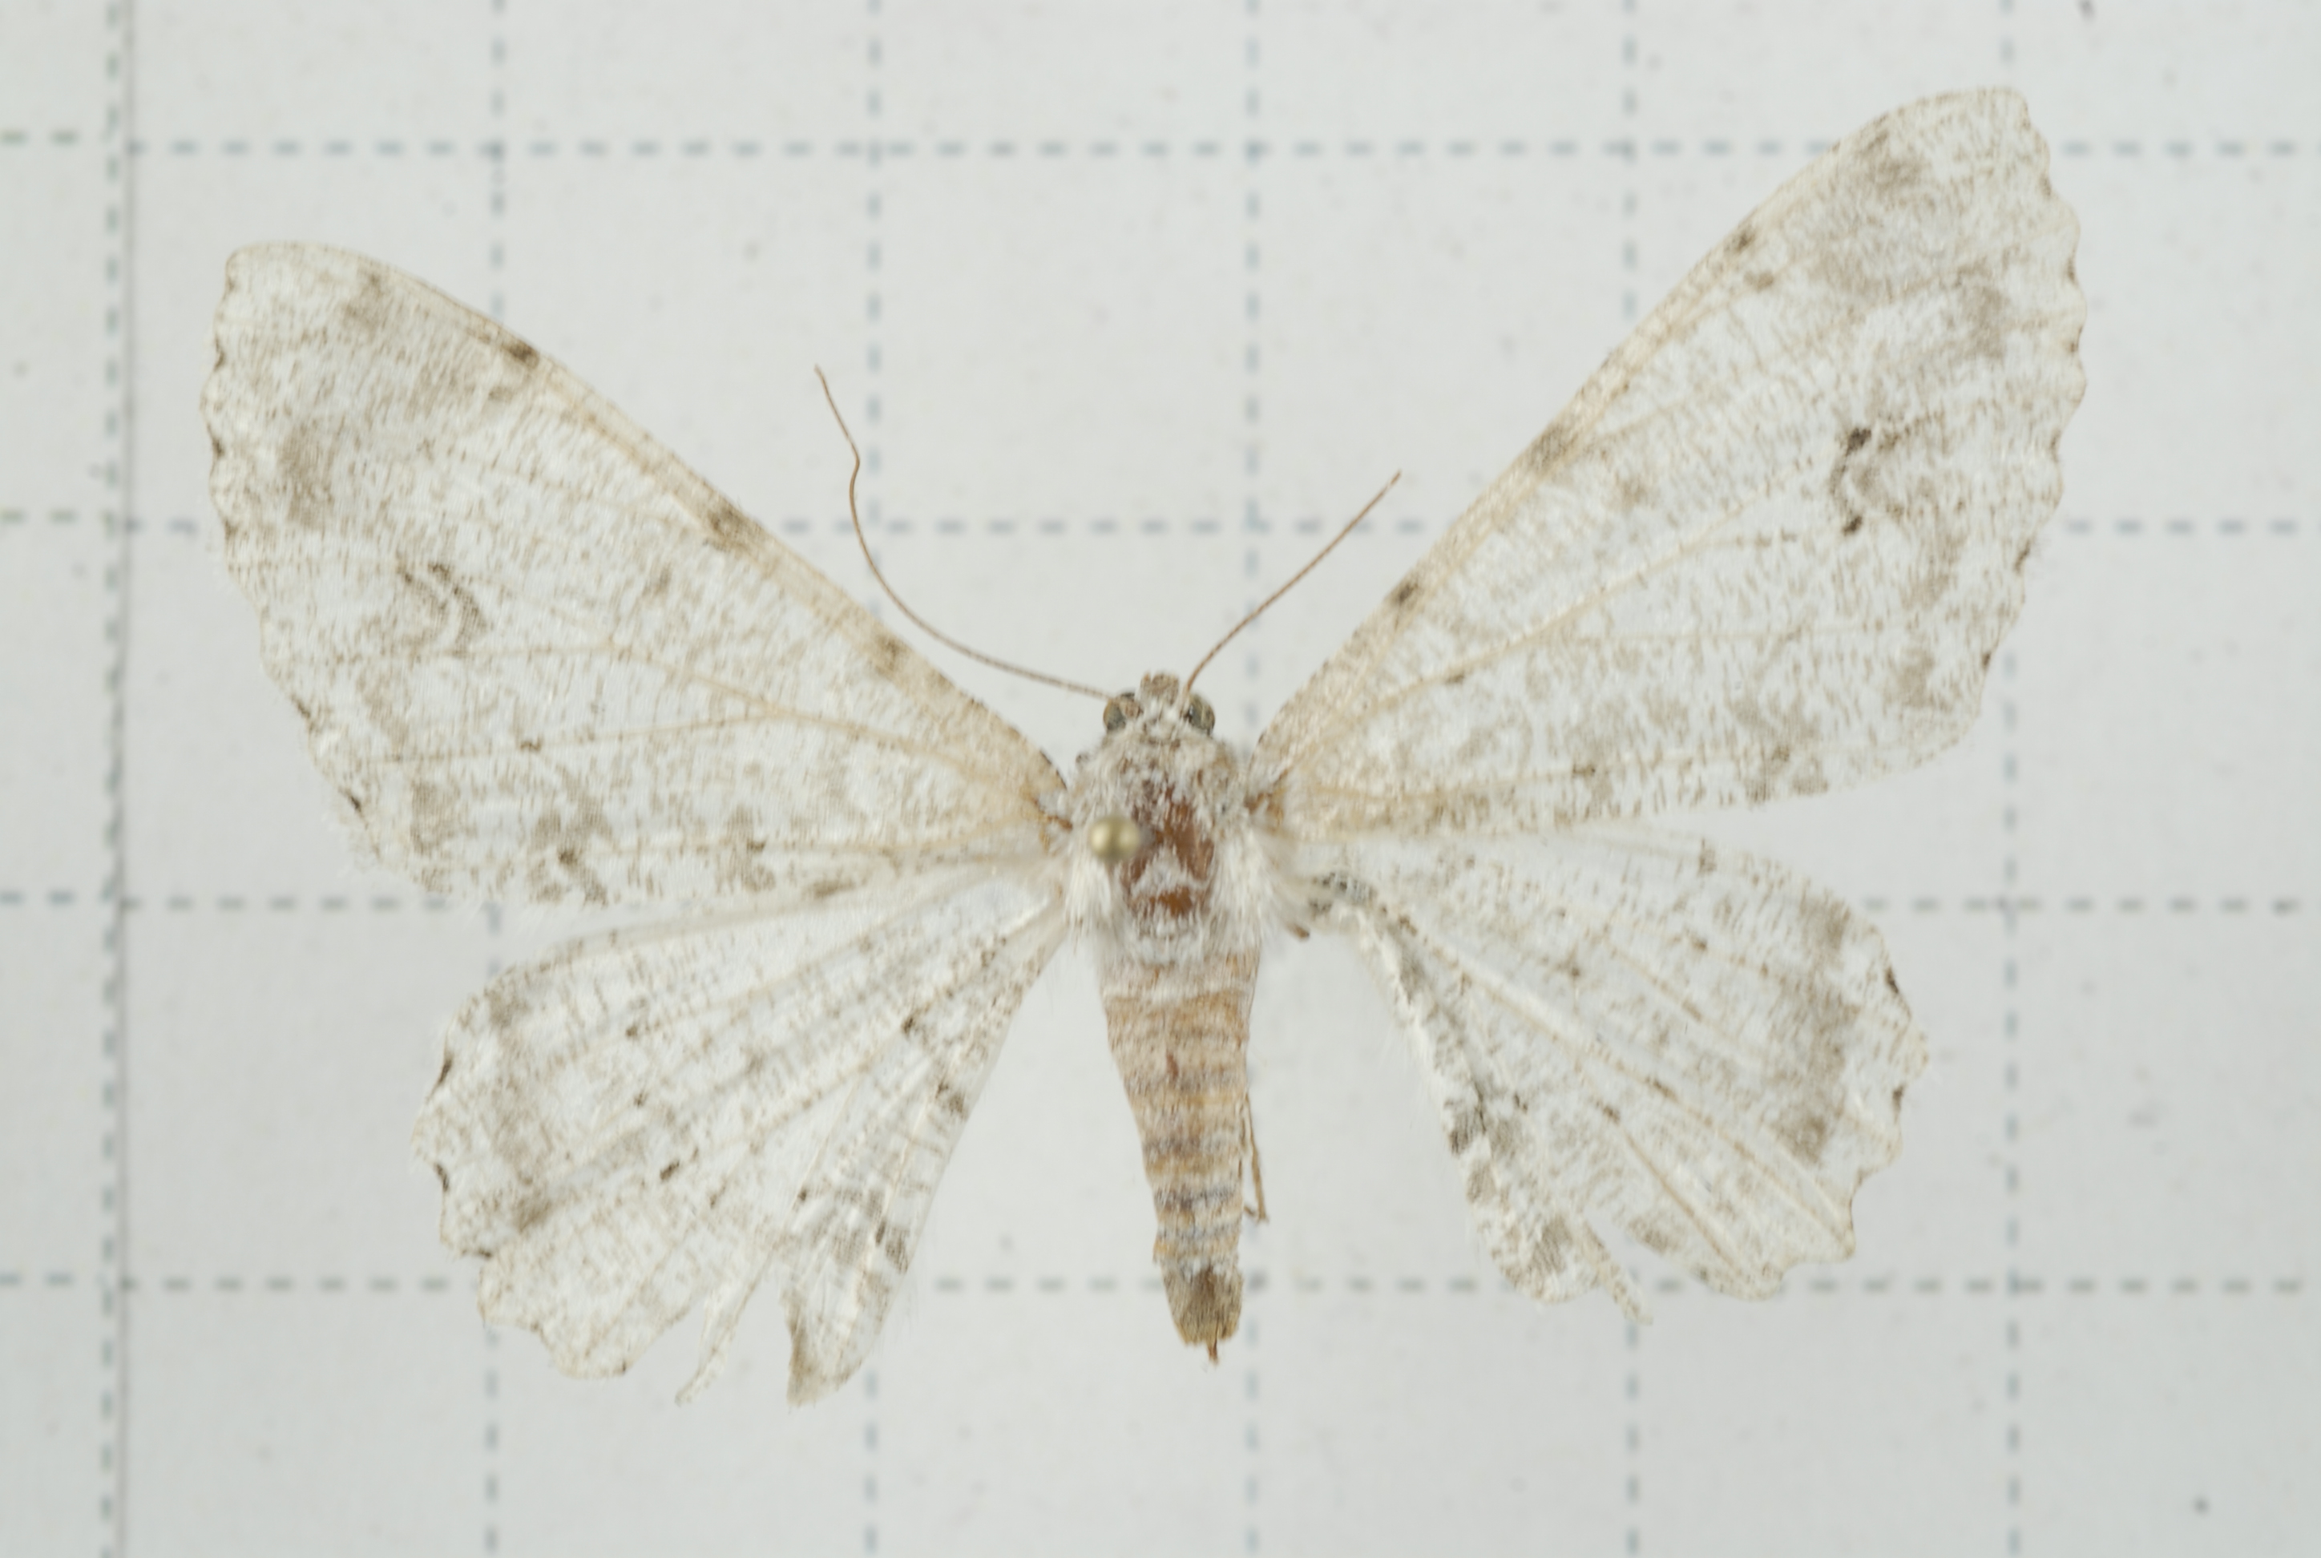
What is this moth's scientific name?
Lassaba parvalbidaria parvalbidaria
